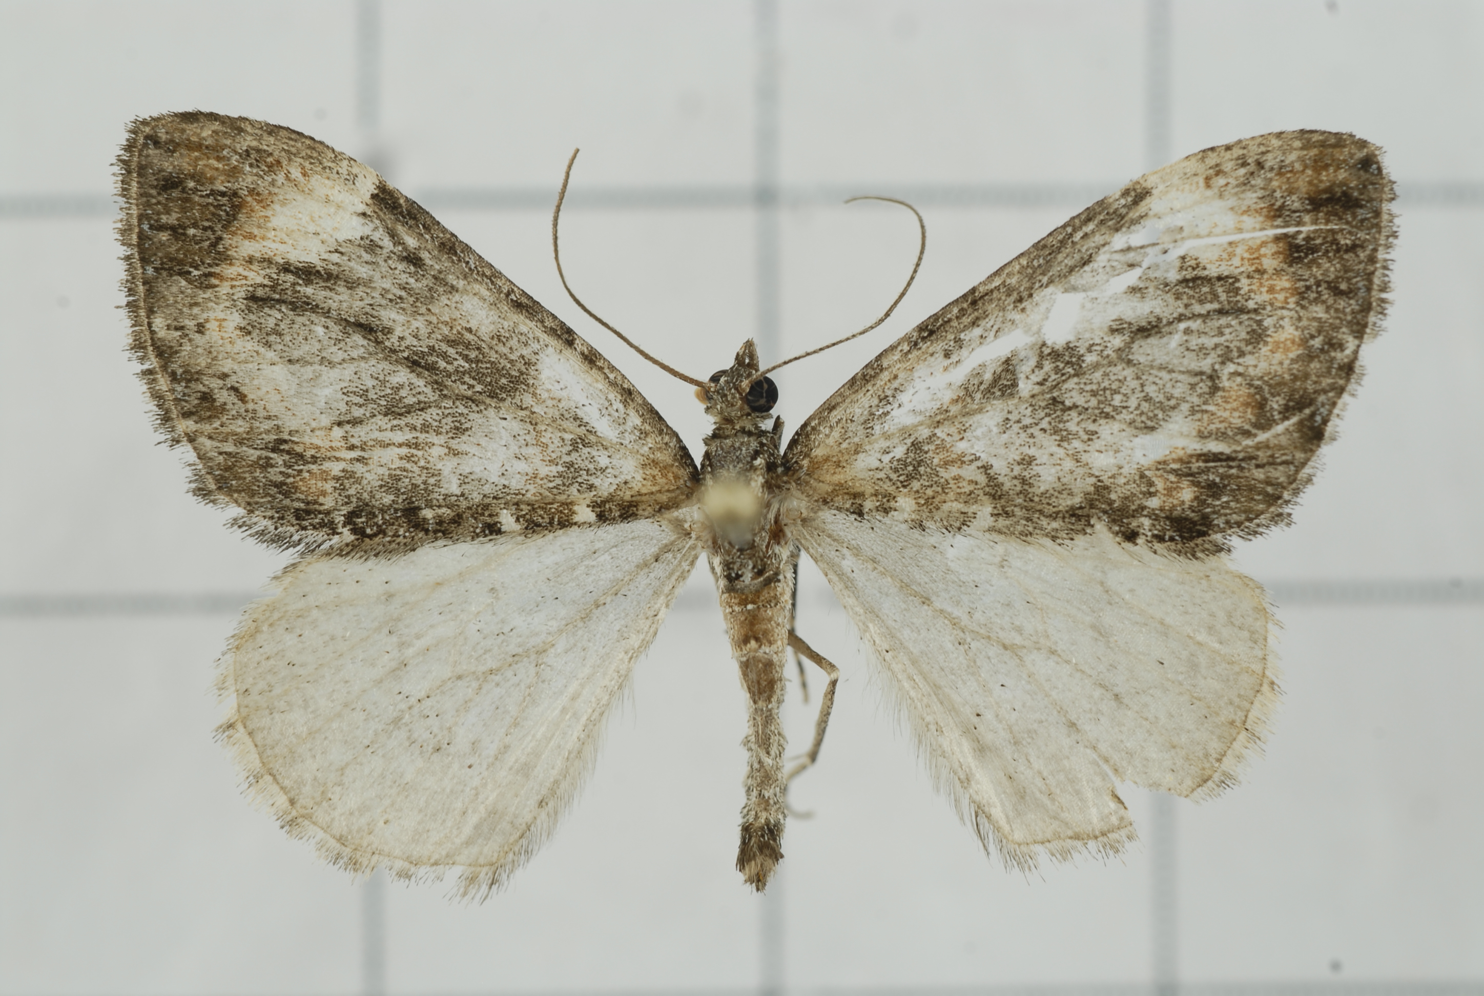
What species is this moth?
Dysstroma fumata
